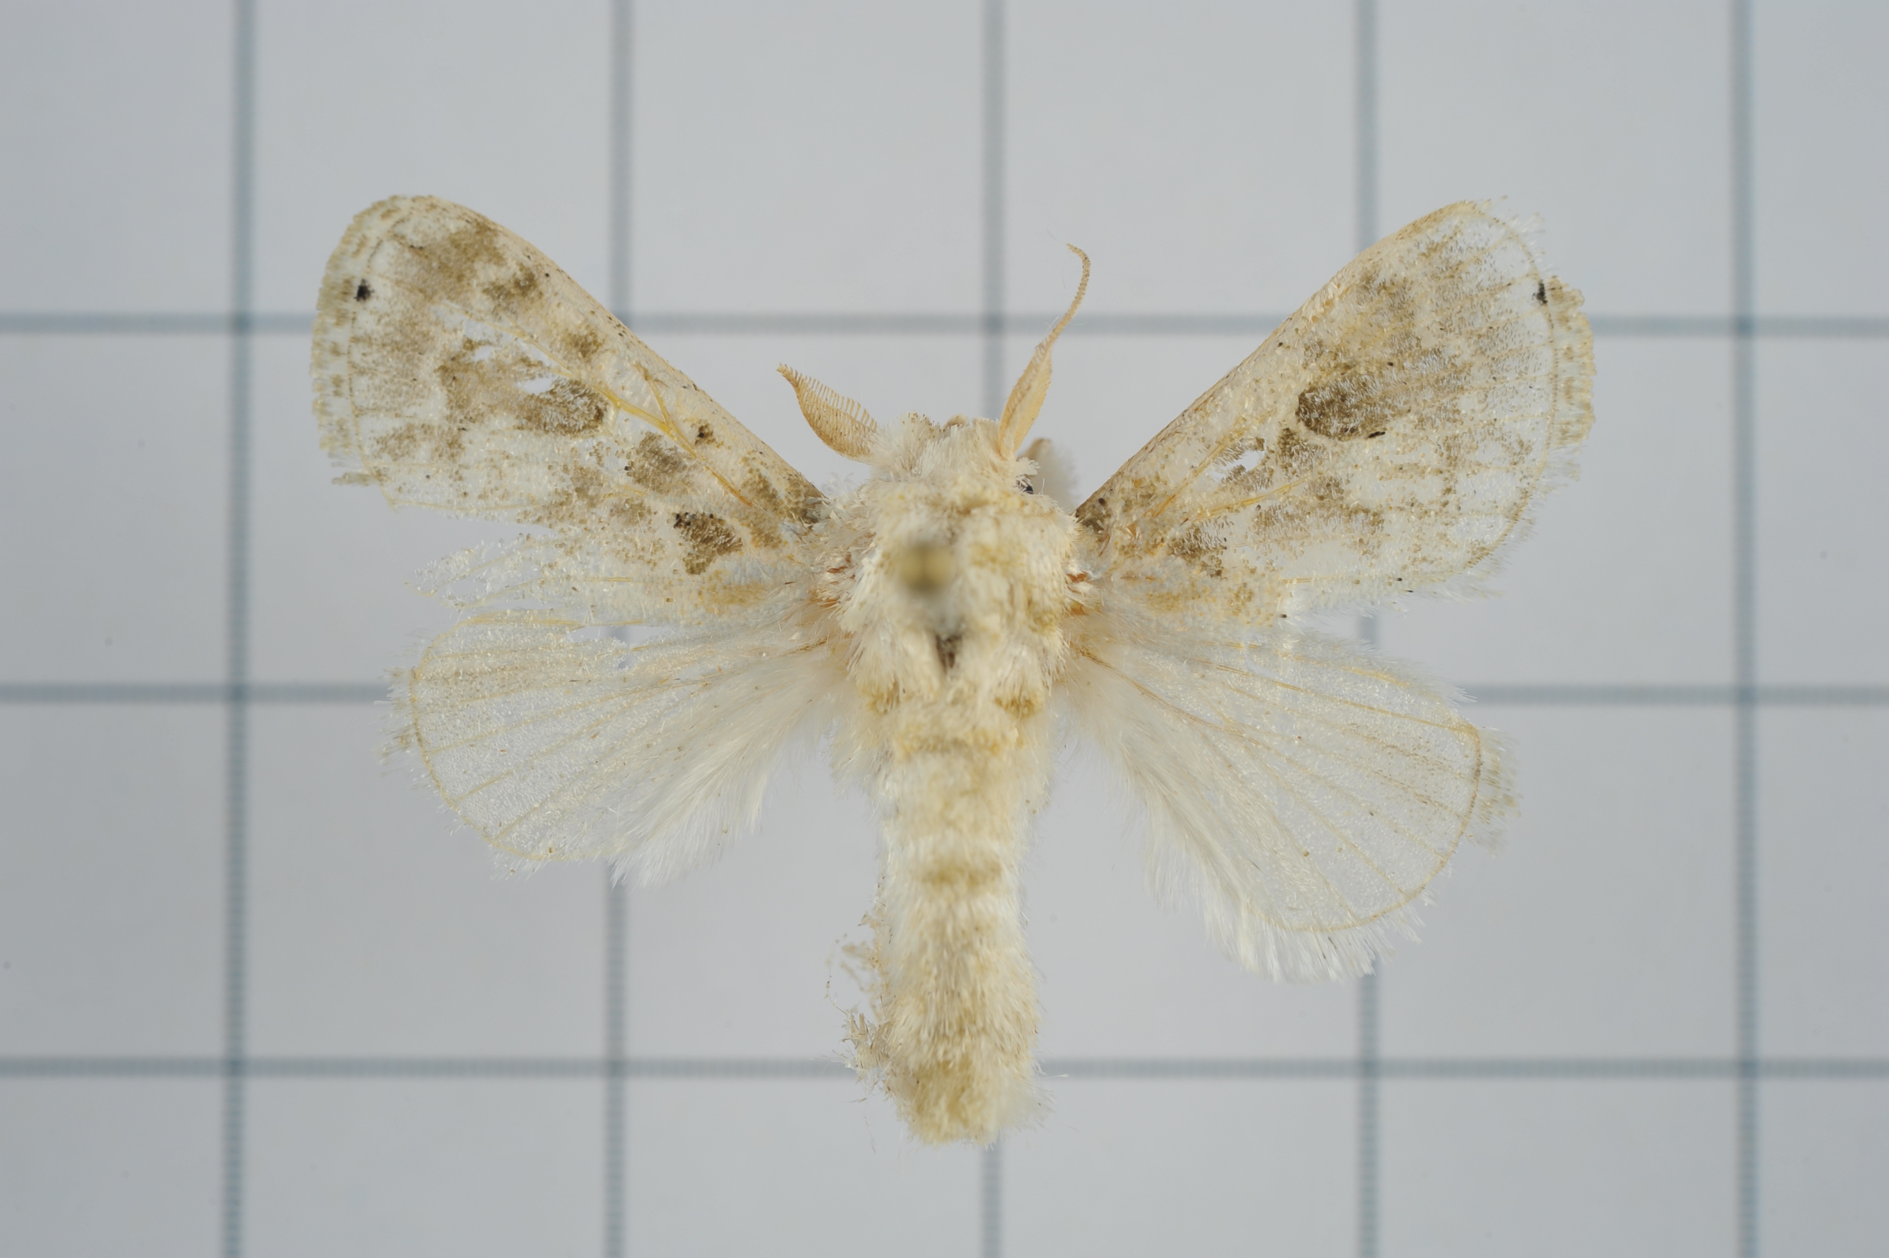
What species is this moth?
Altha melanopsis
